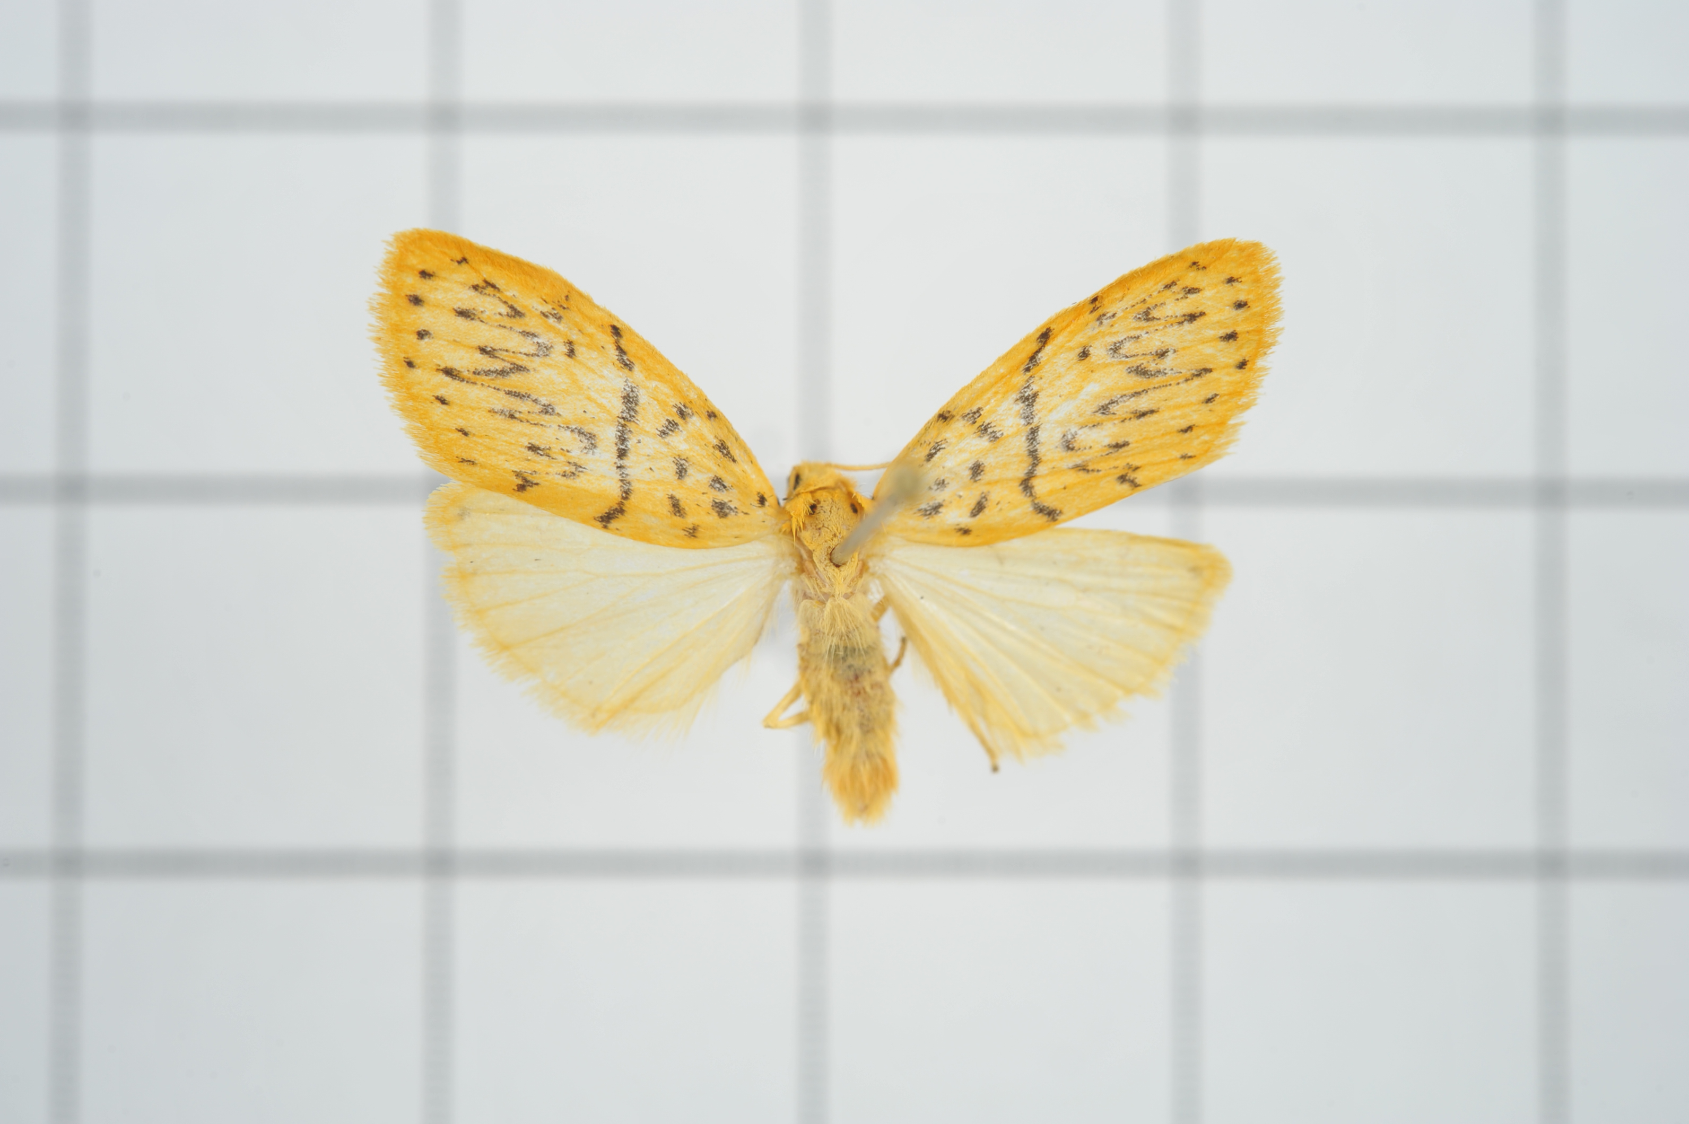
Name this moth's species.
Huangilene alikangiae alikangiae
